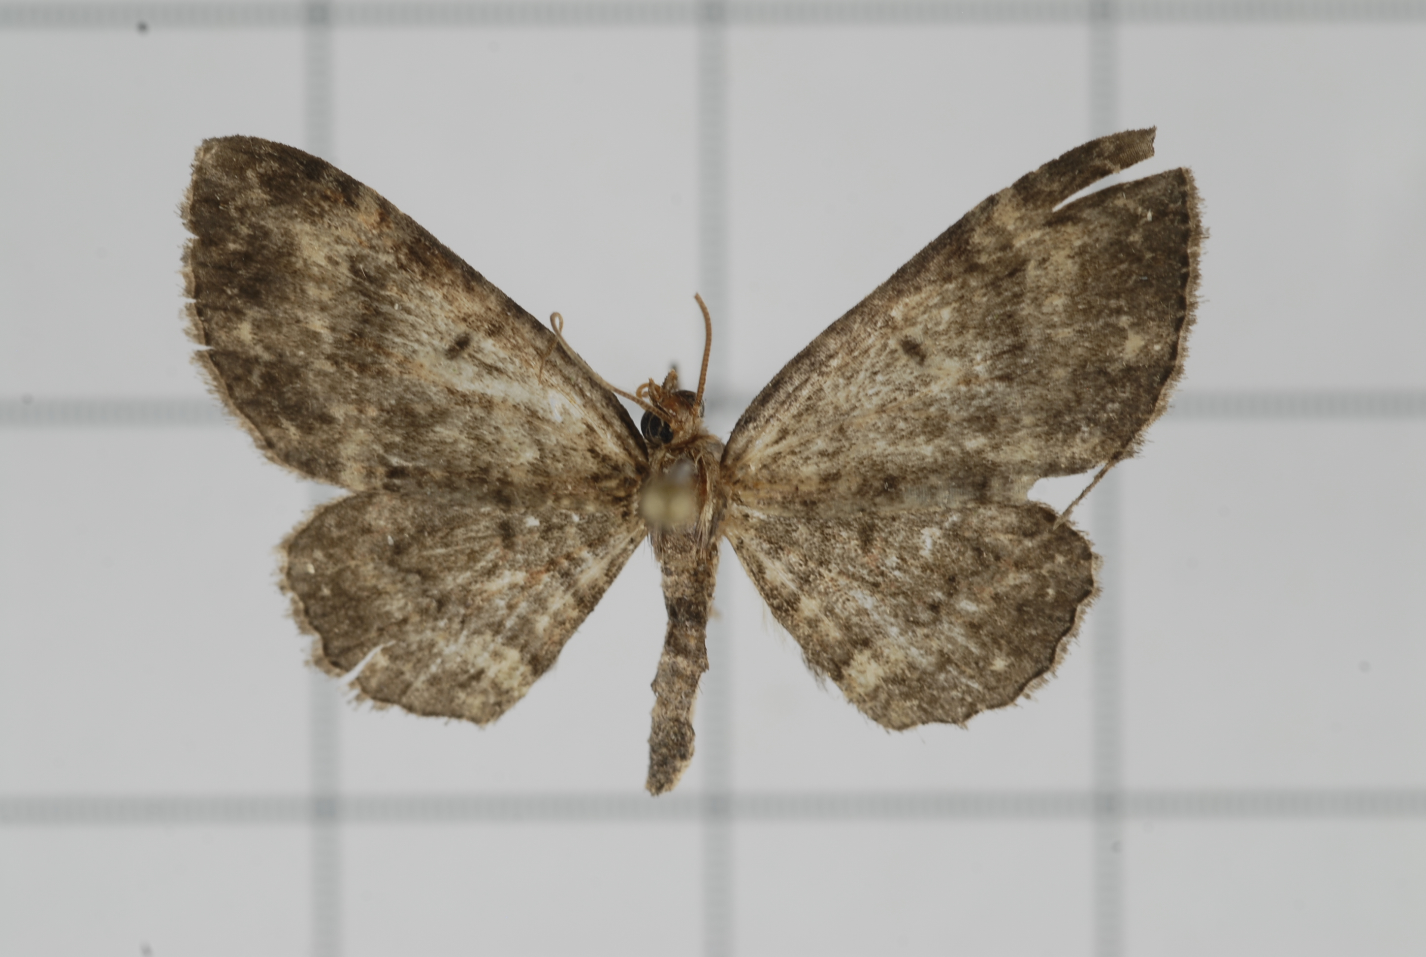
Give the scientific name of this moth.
Pseudocollix hyperythra catalalia
